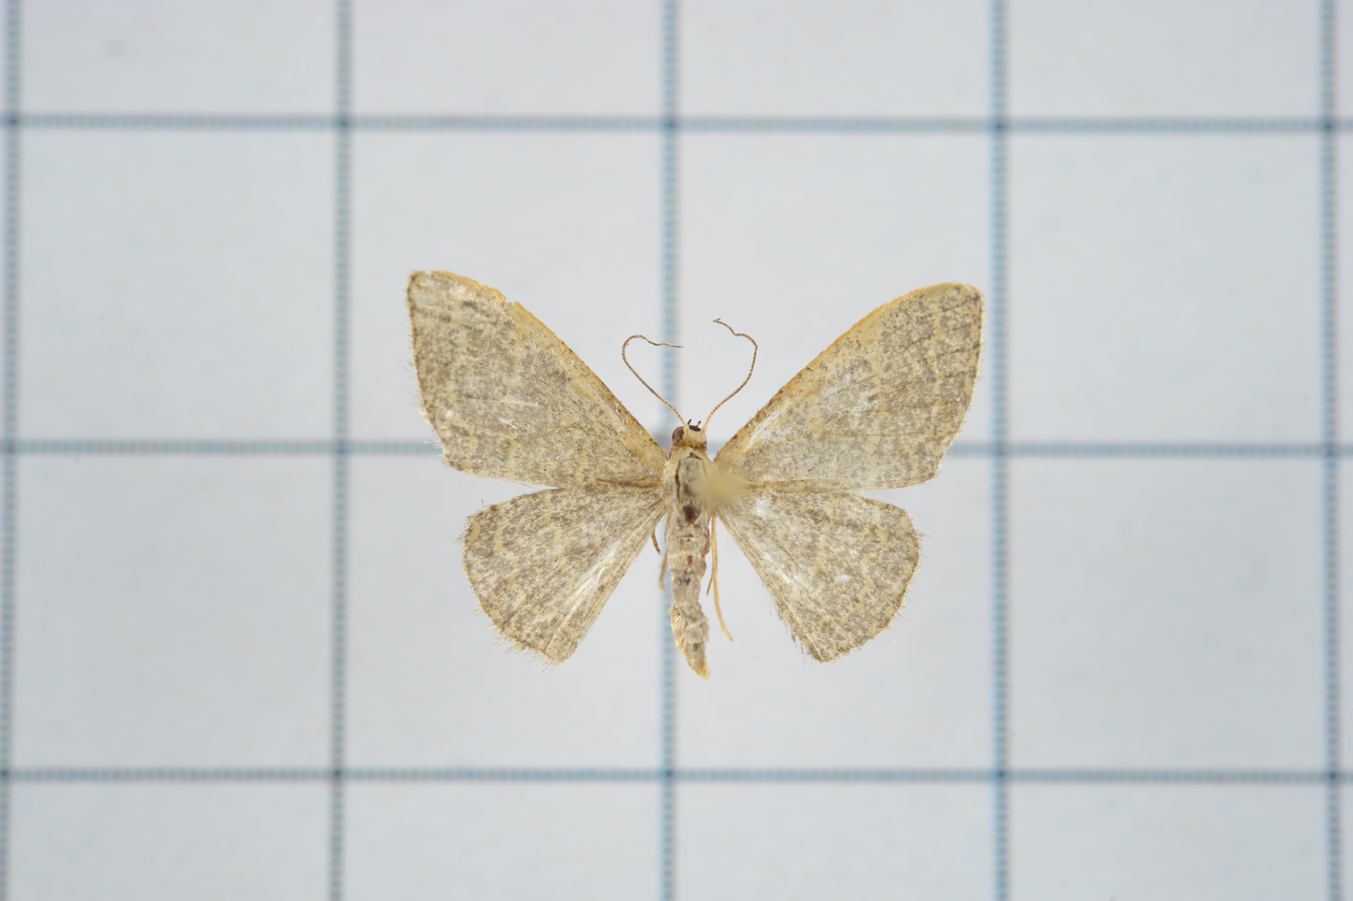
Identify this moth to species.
Lophophleps purpurea
